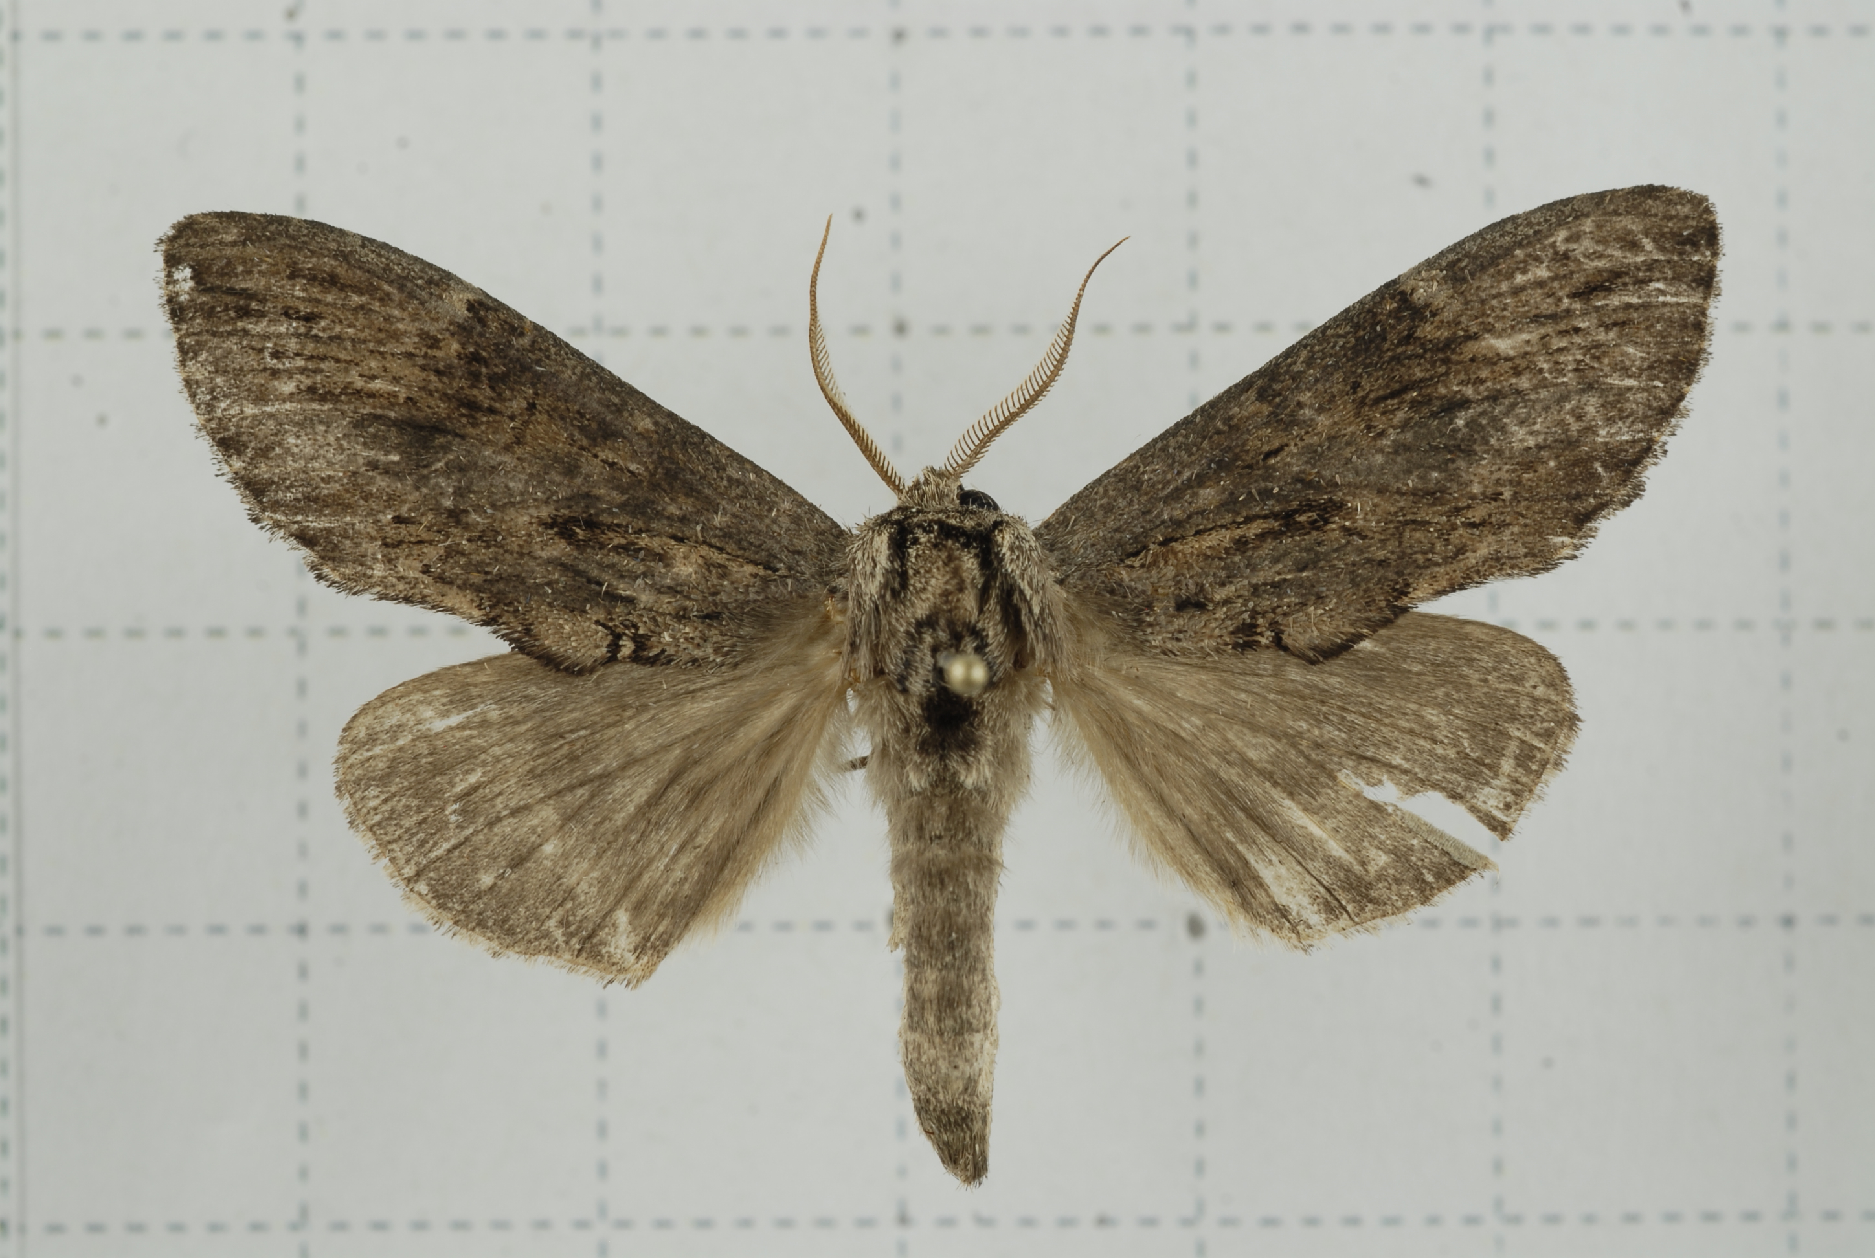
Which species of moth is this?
Allodontoides tenebrosa
